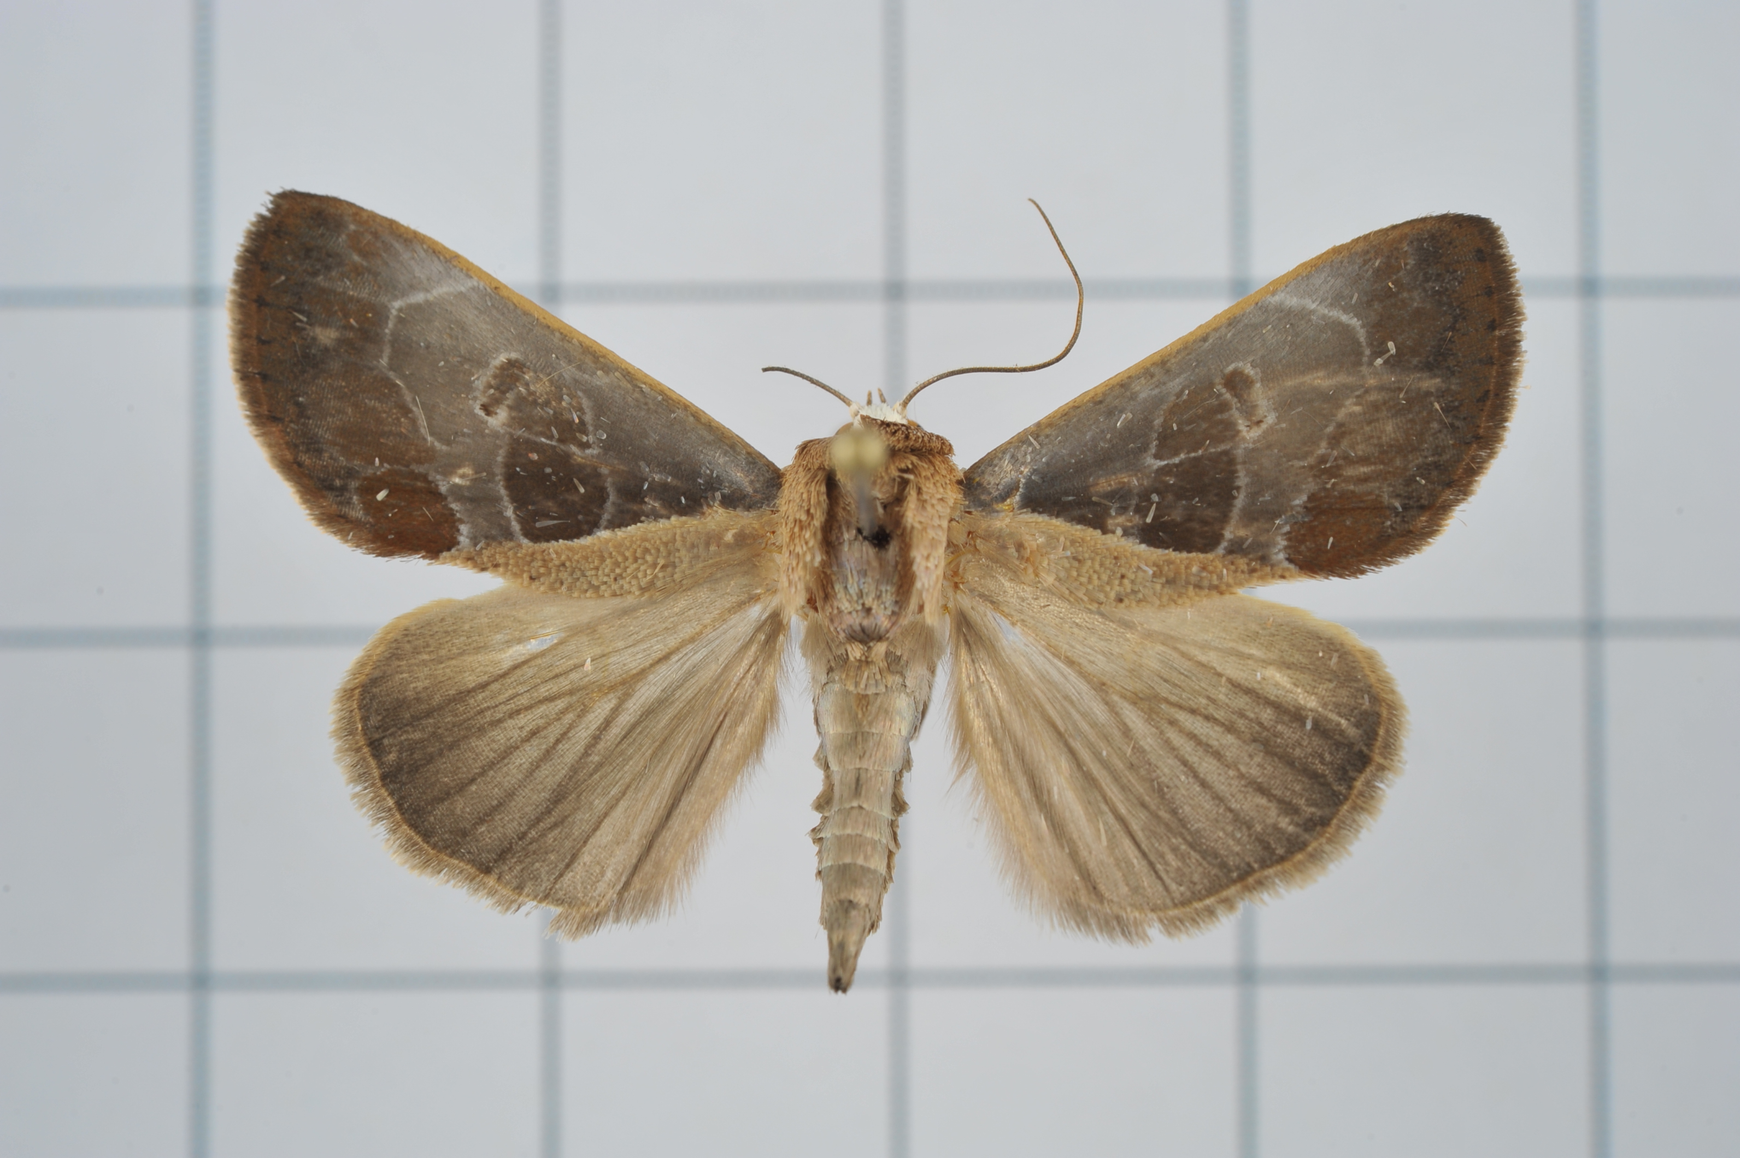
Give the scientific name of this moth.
Westermannia elliptica elliptica
